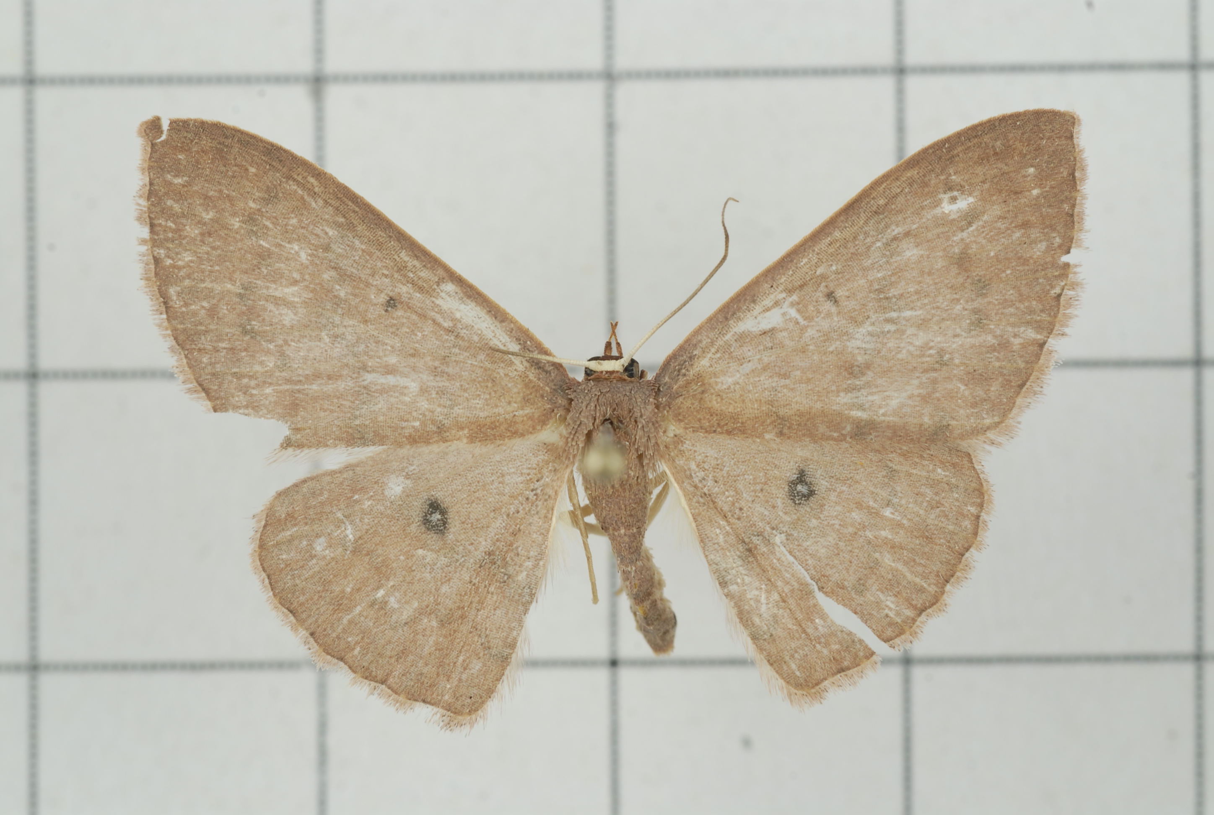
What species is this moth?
Organopoda carnearia carnearia
